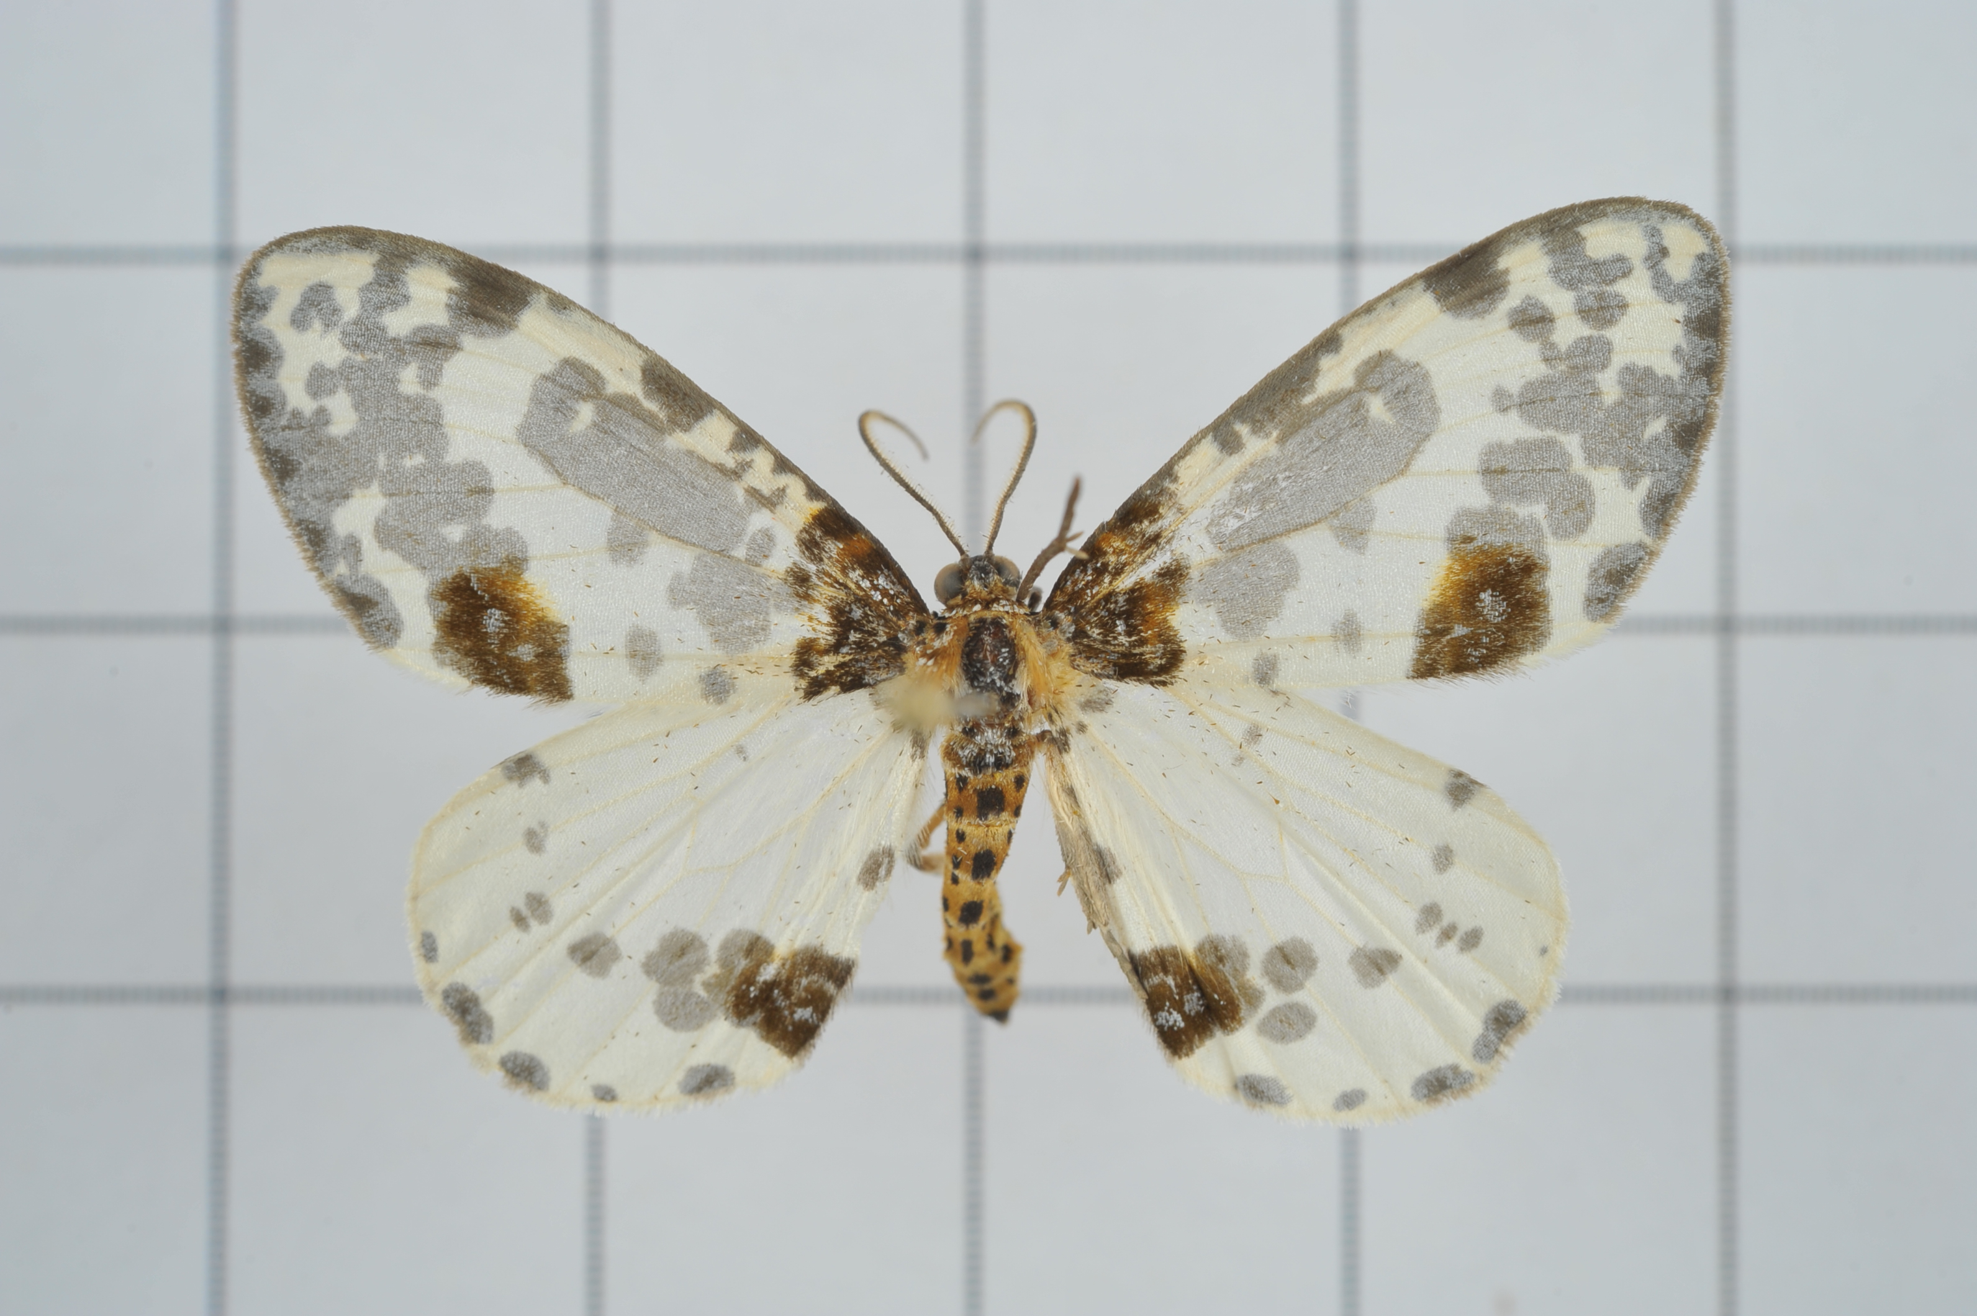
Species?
Abraxas adilluminata
